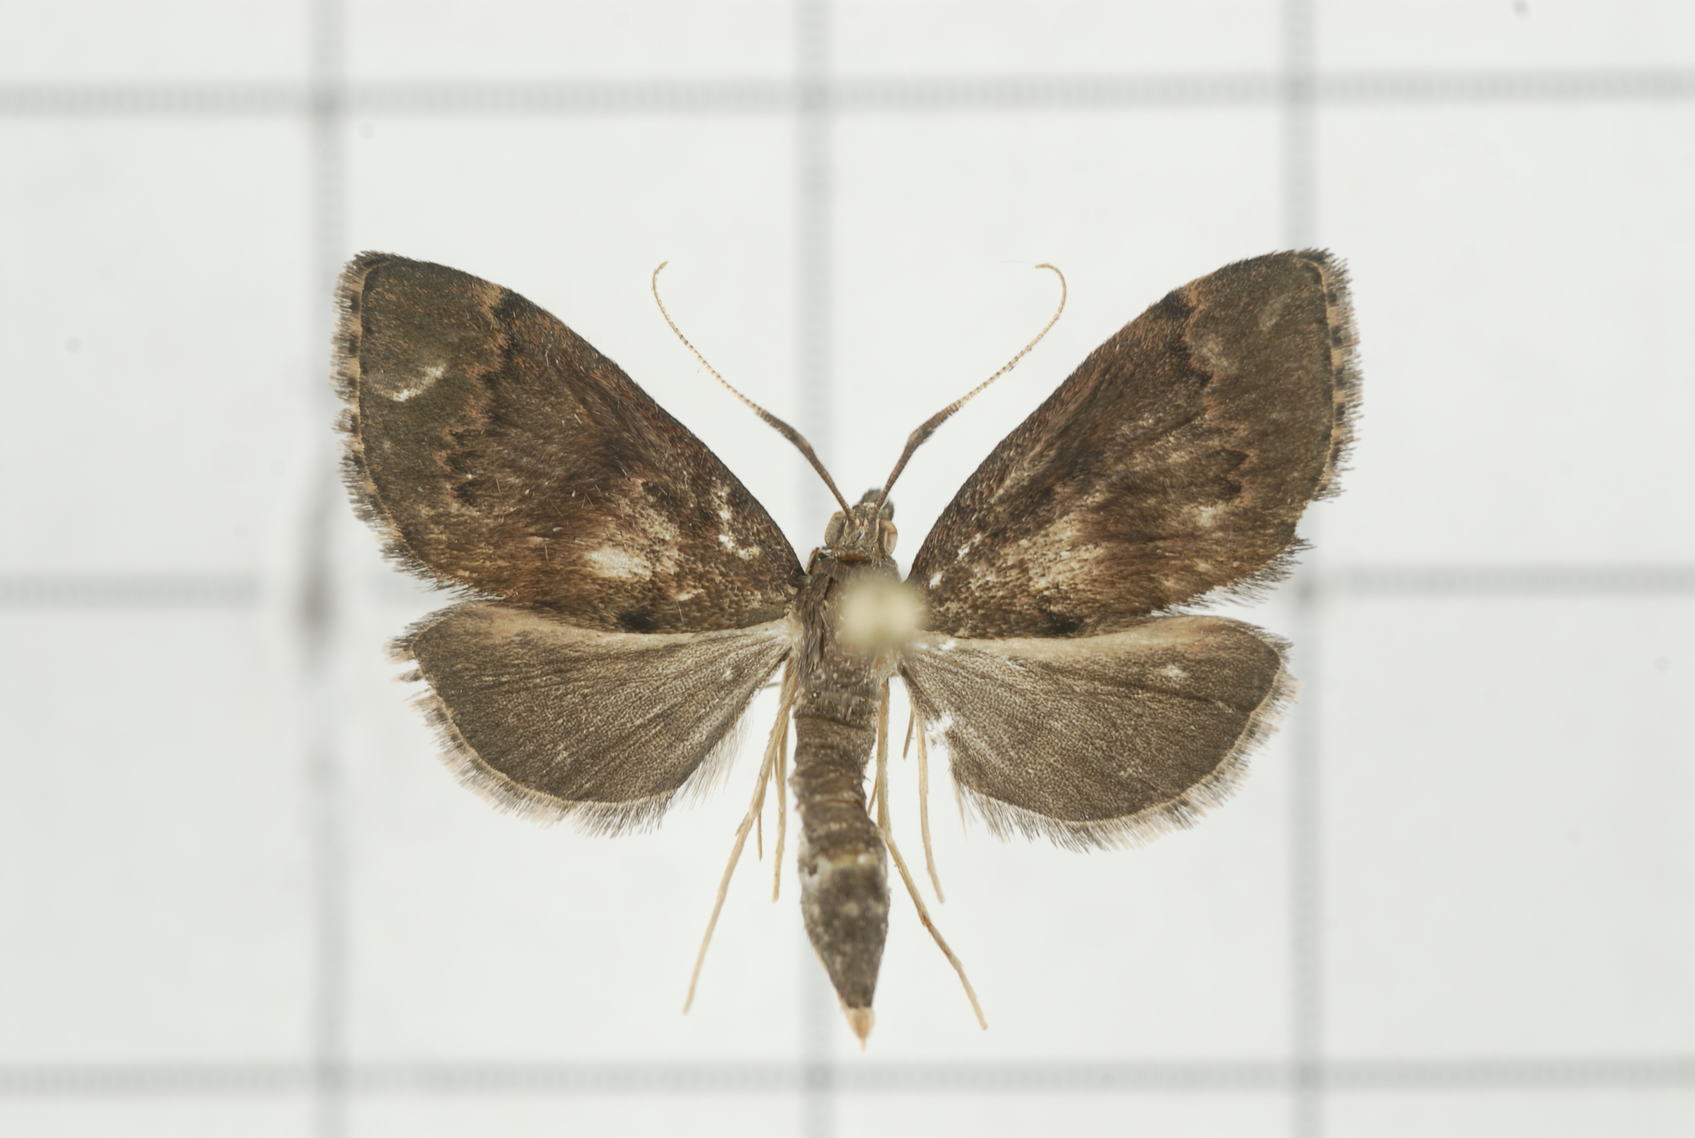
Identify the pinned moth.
Camptomastix hisbonalis
